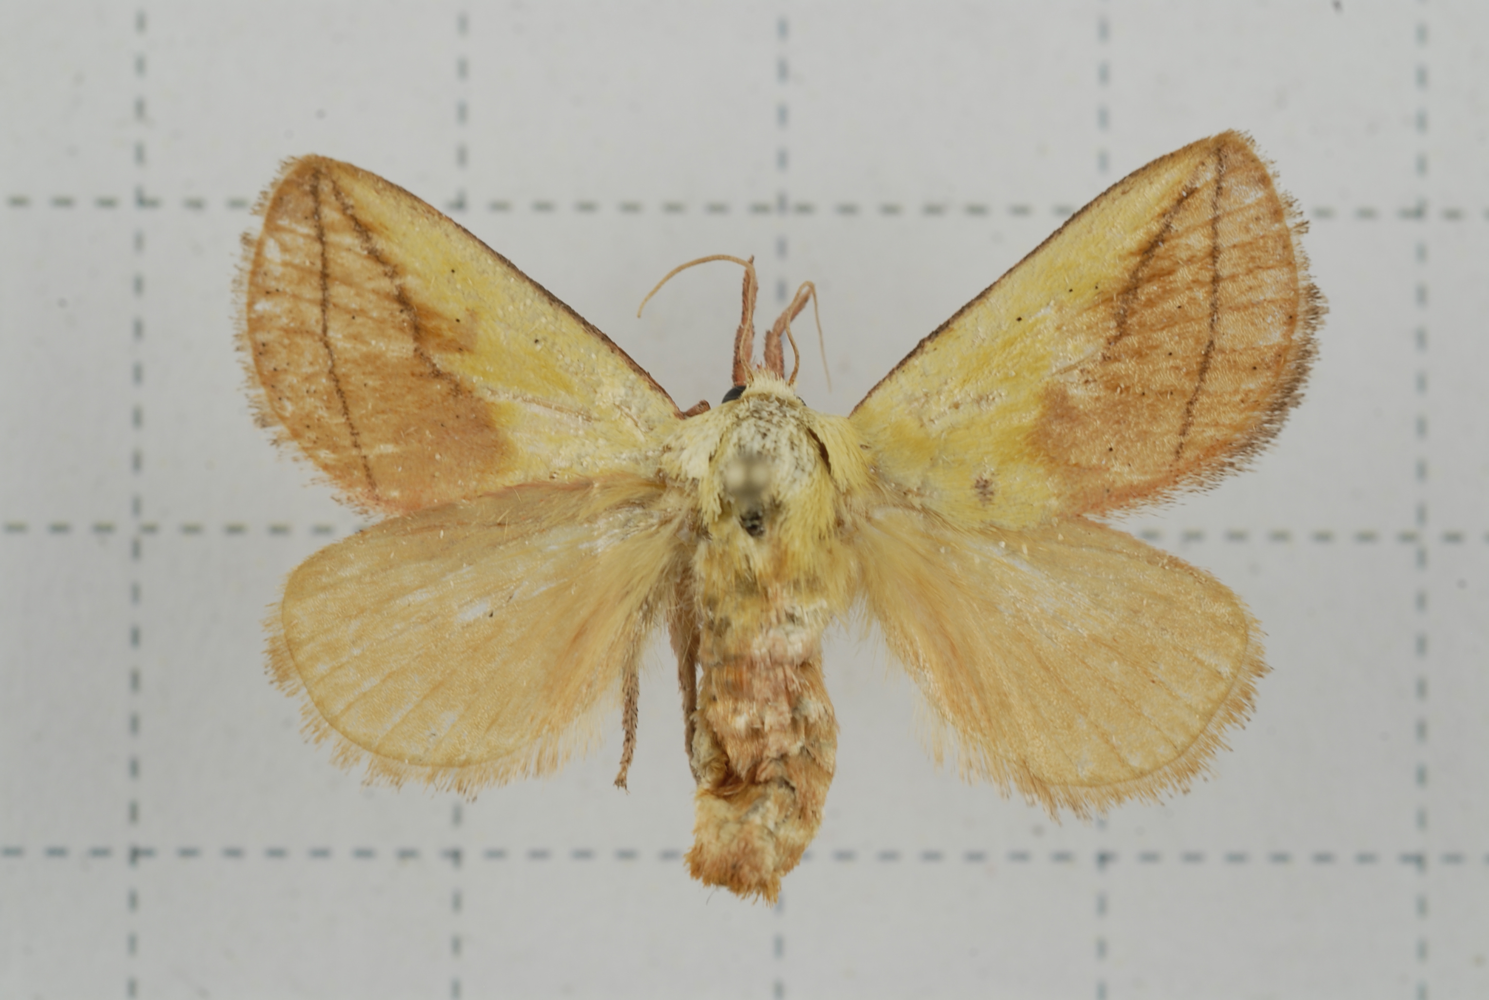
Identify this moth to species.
Monema rubriceps
